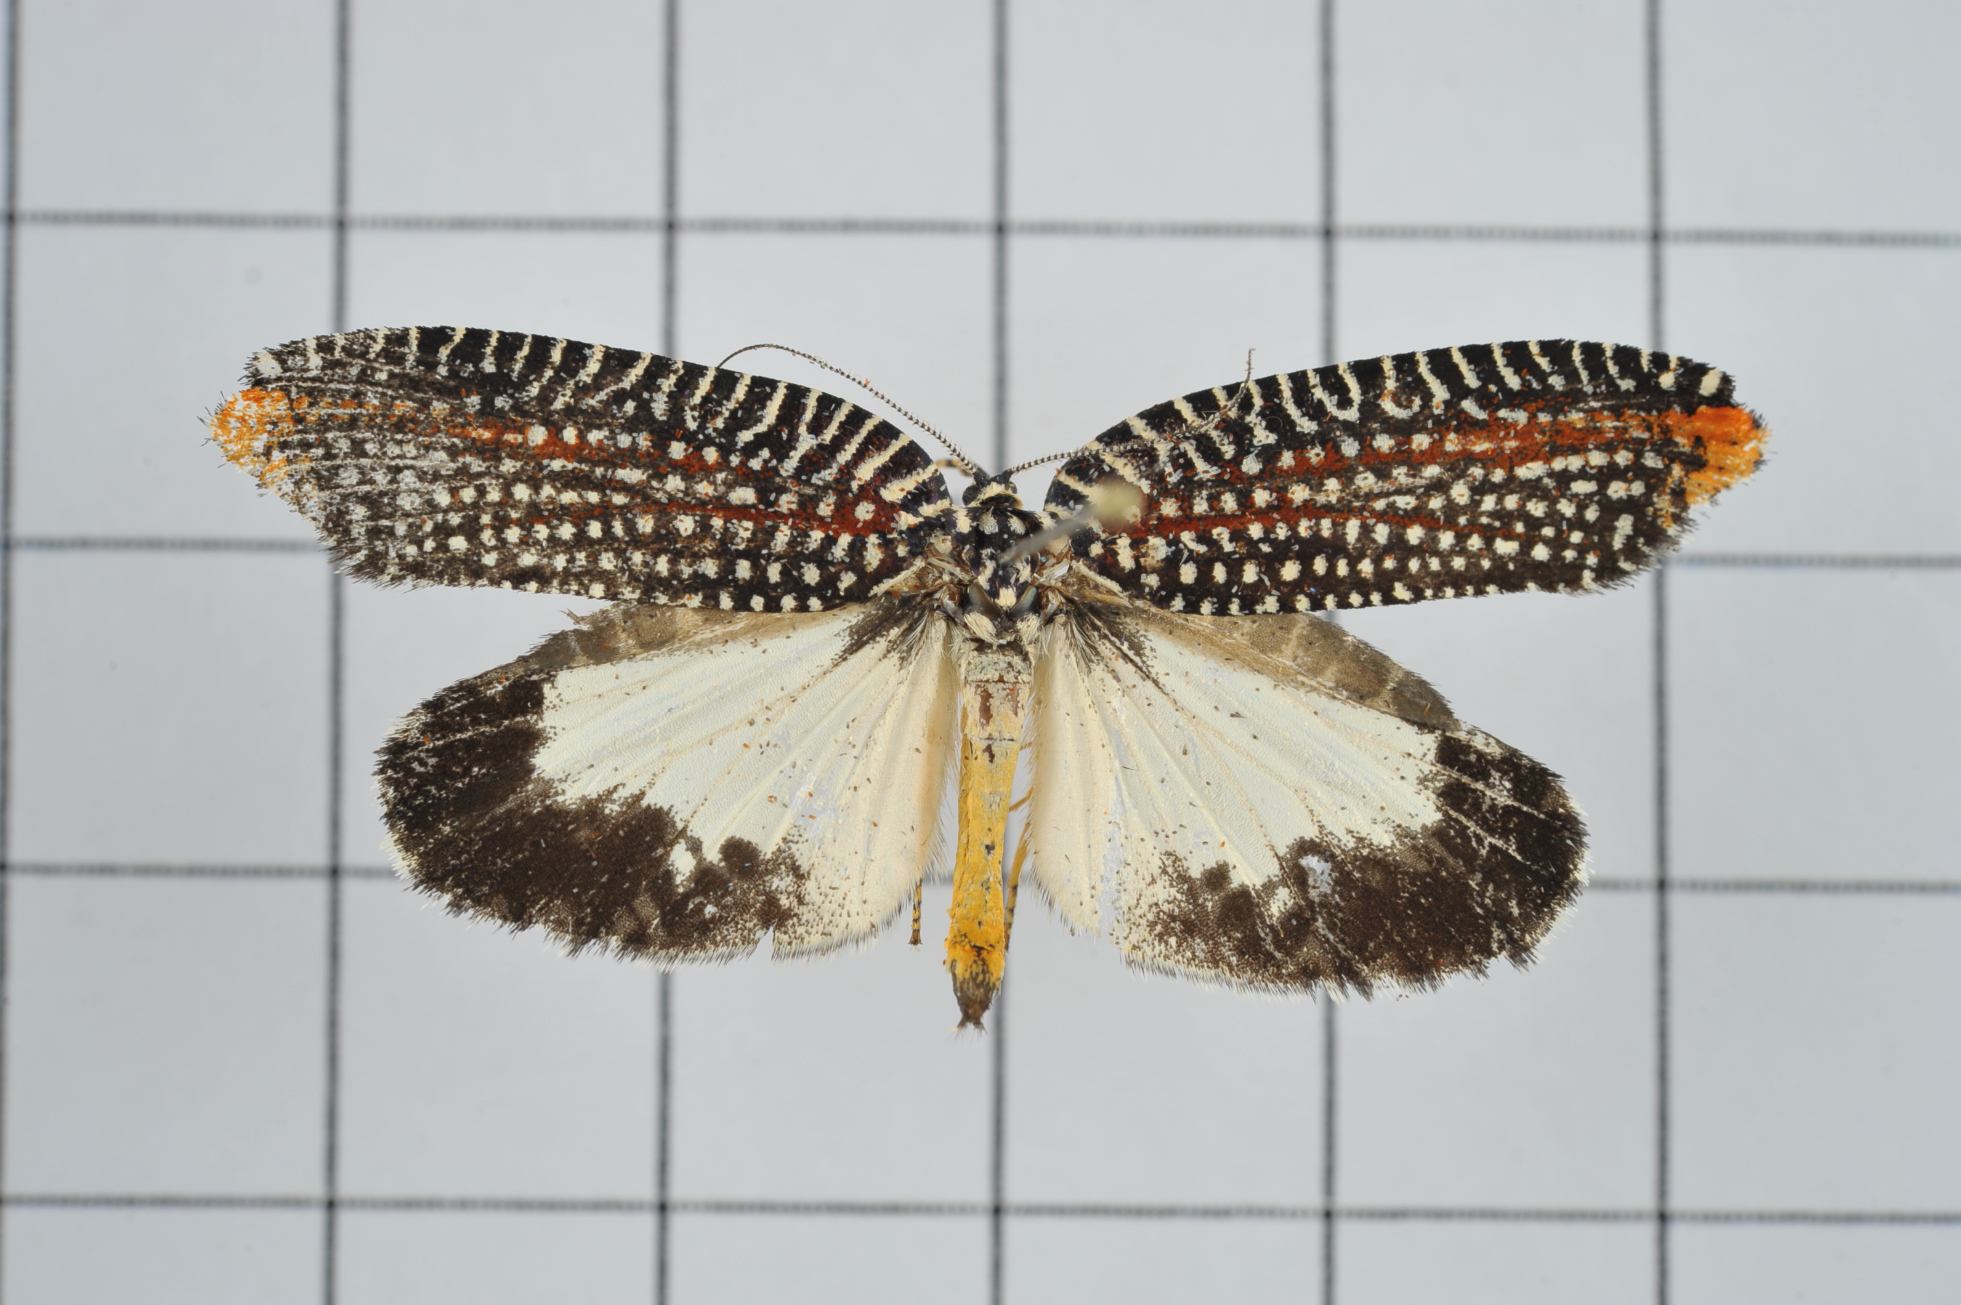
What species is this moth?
Cerace stipatana formosana
